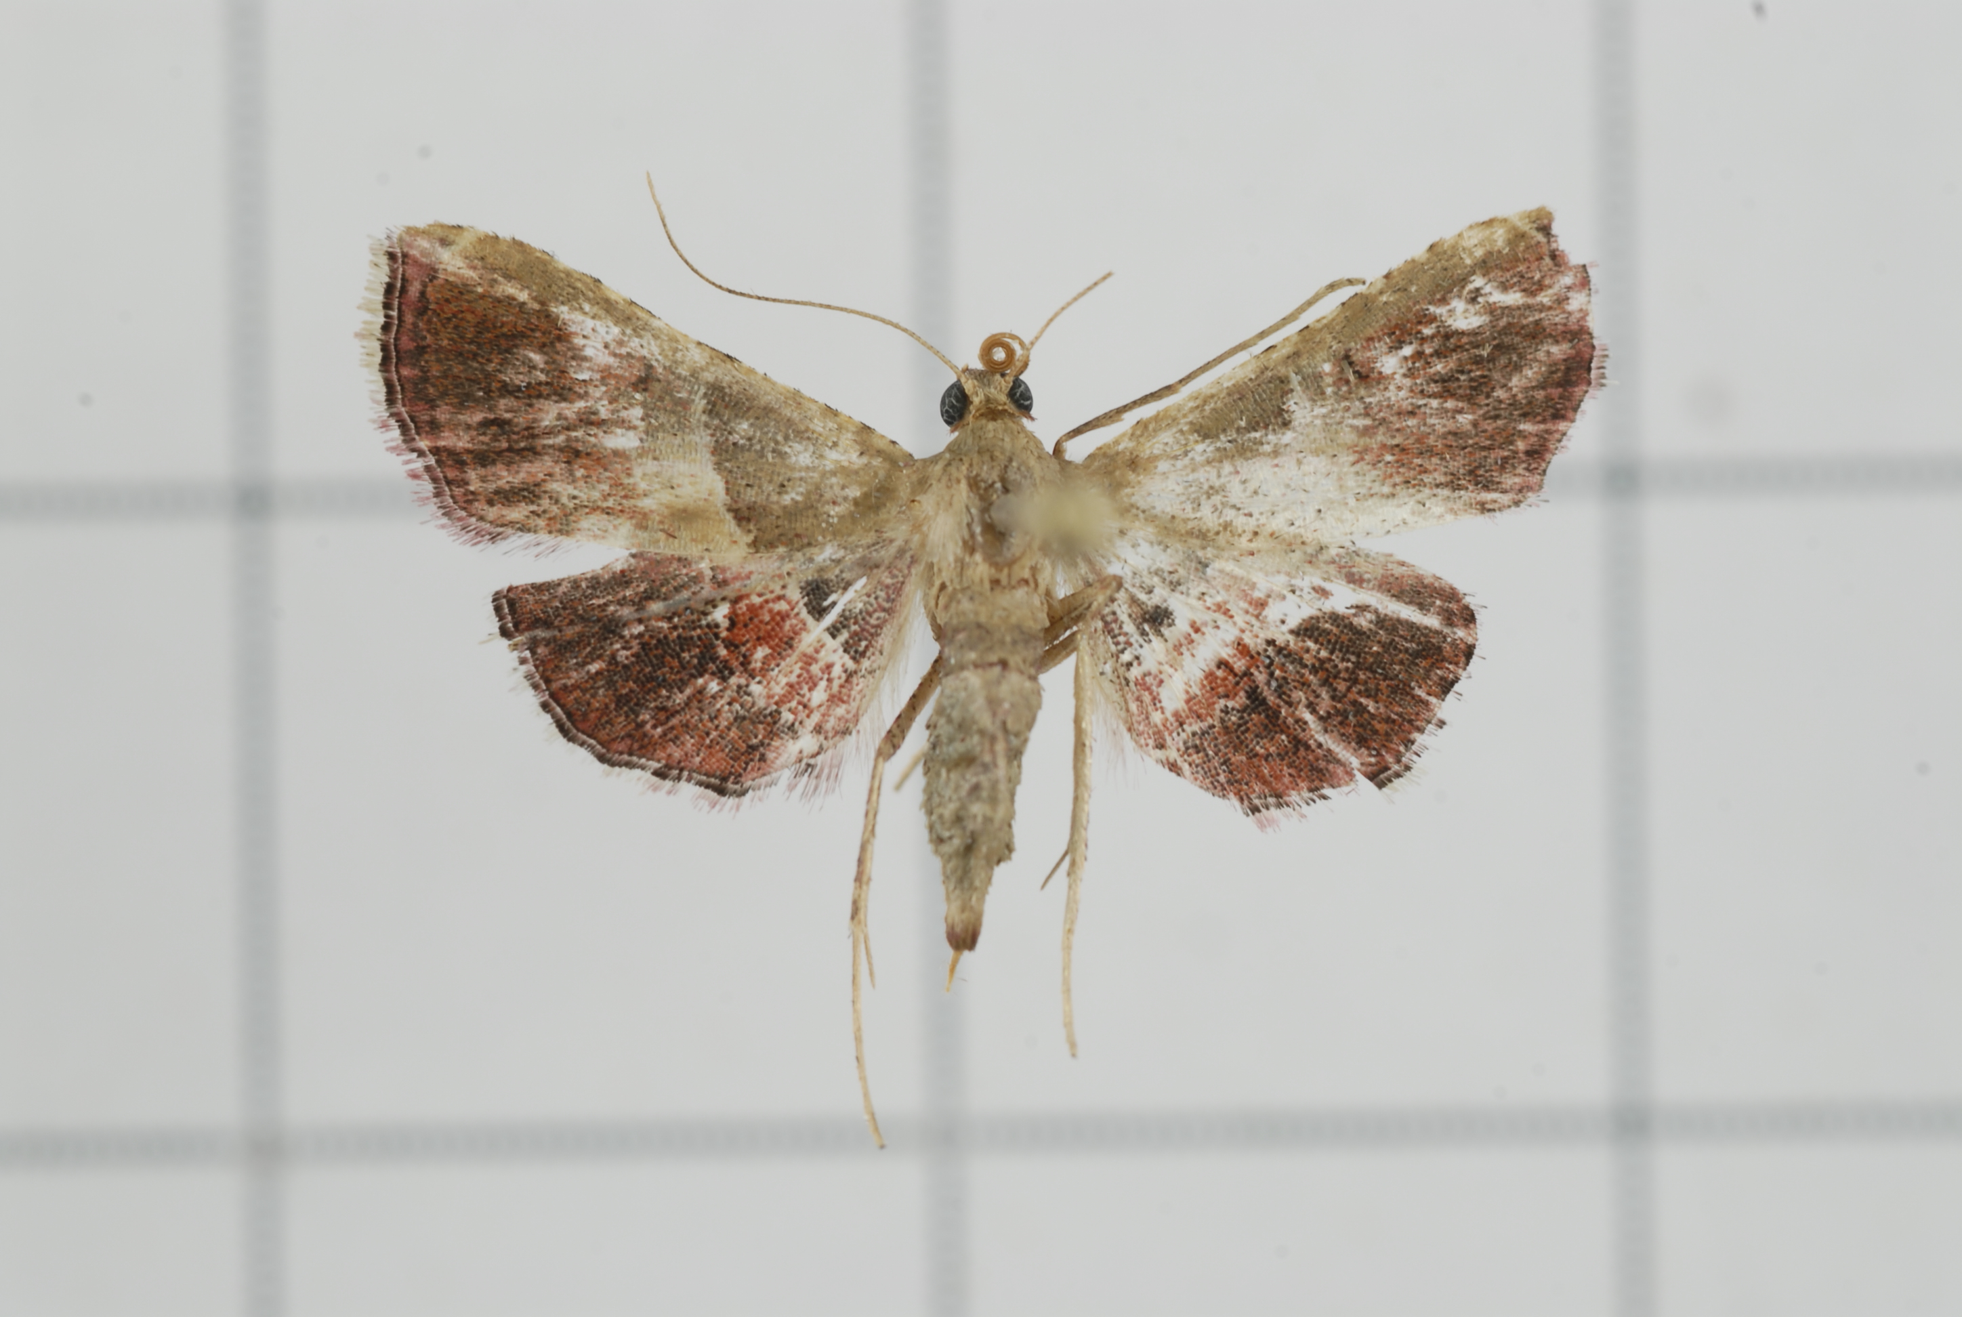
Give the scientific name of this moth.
Endotricha consocia
